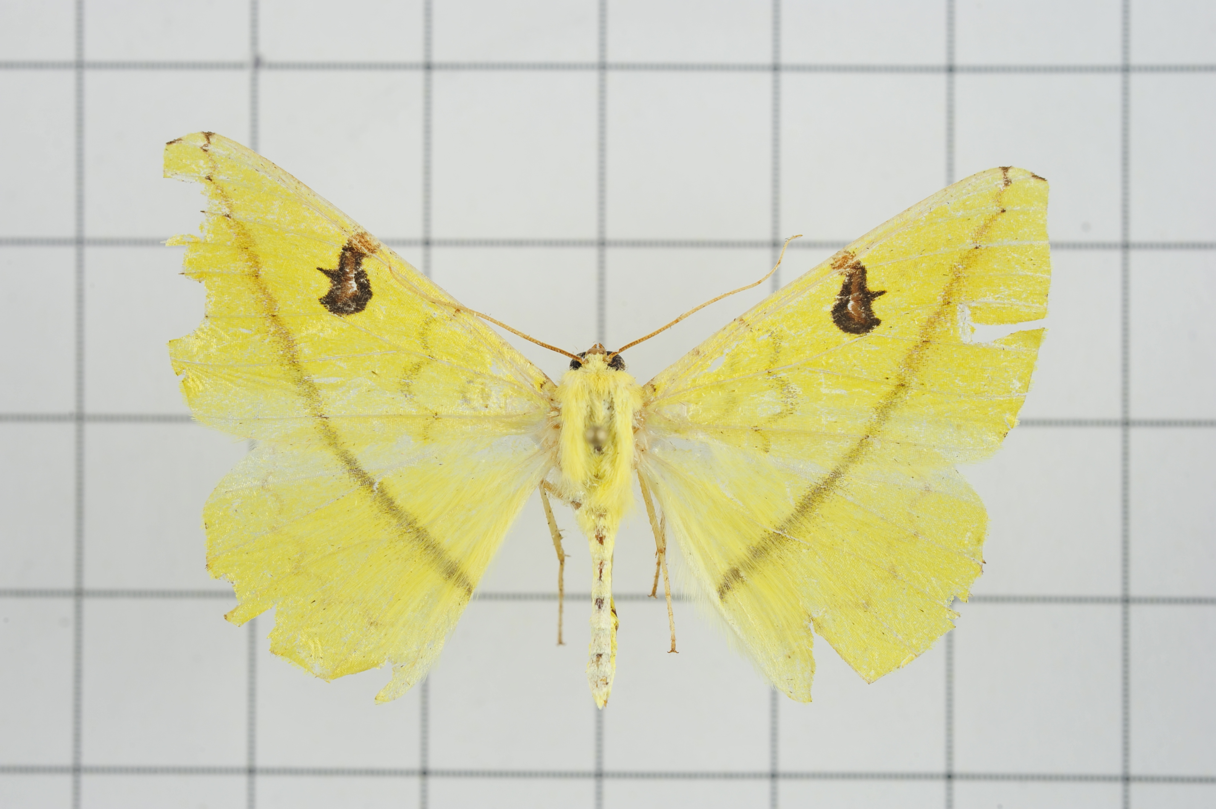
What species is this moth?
Opisthograptis moelleri
